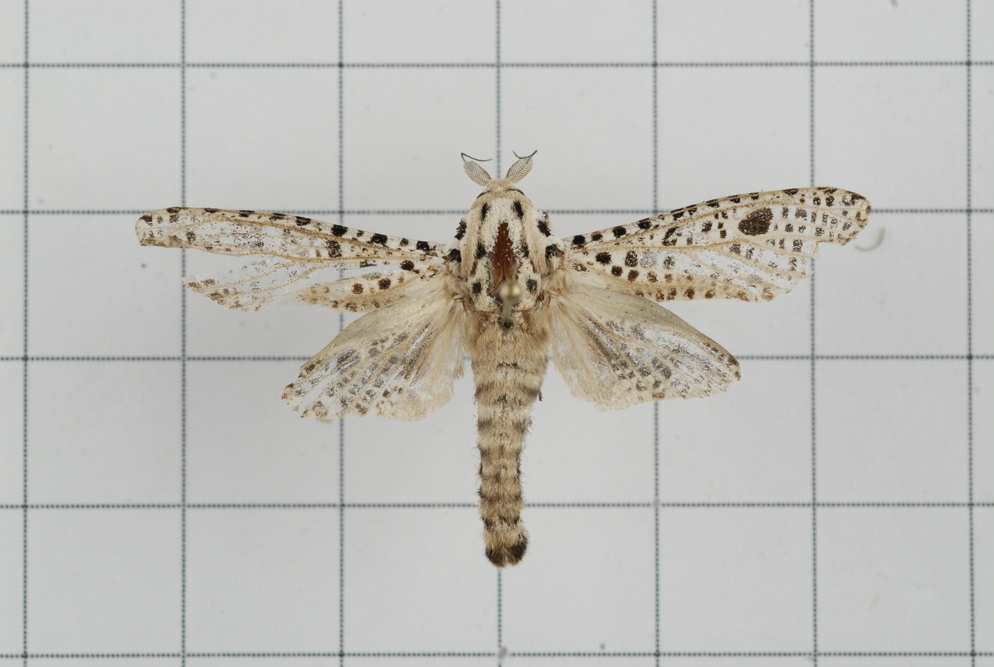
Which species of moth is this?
Rapdalus pardicolor
